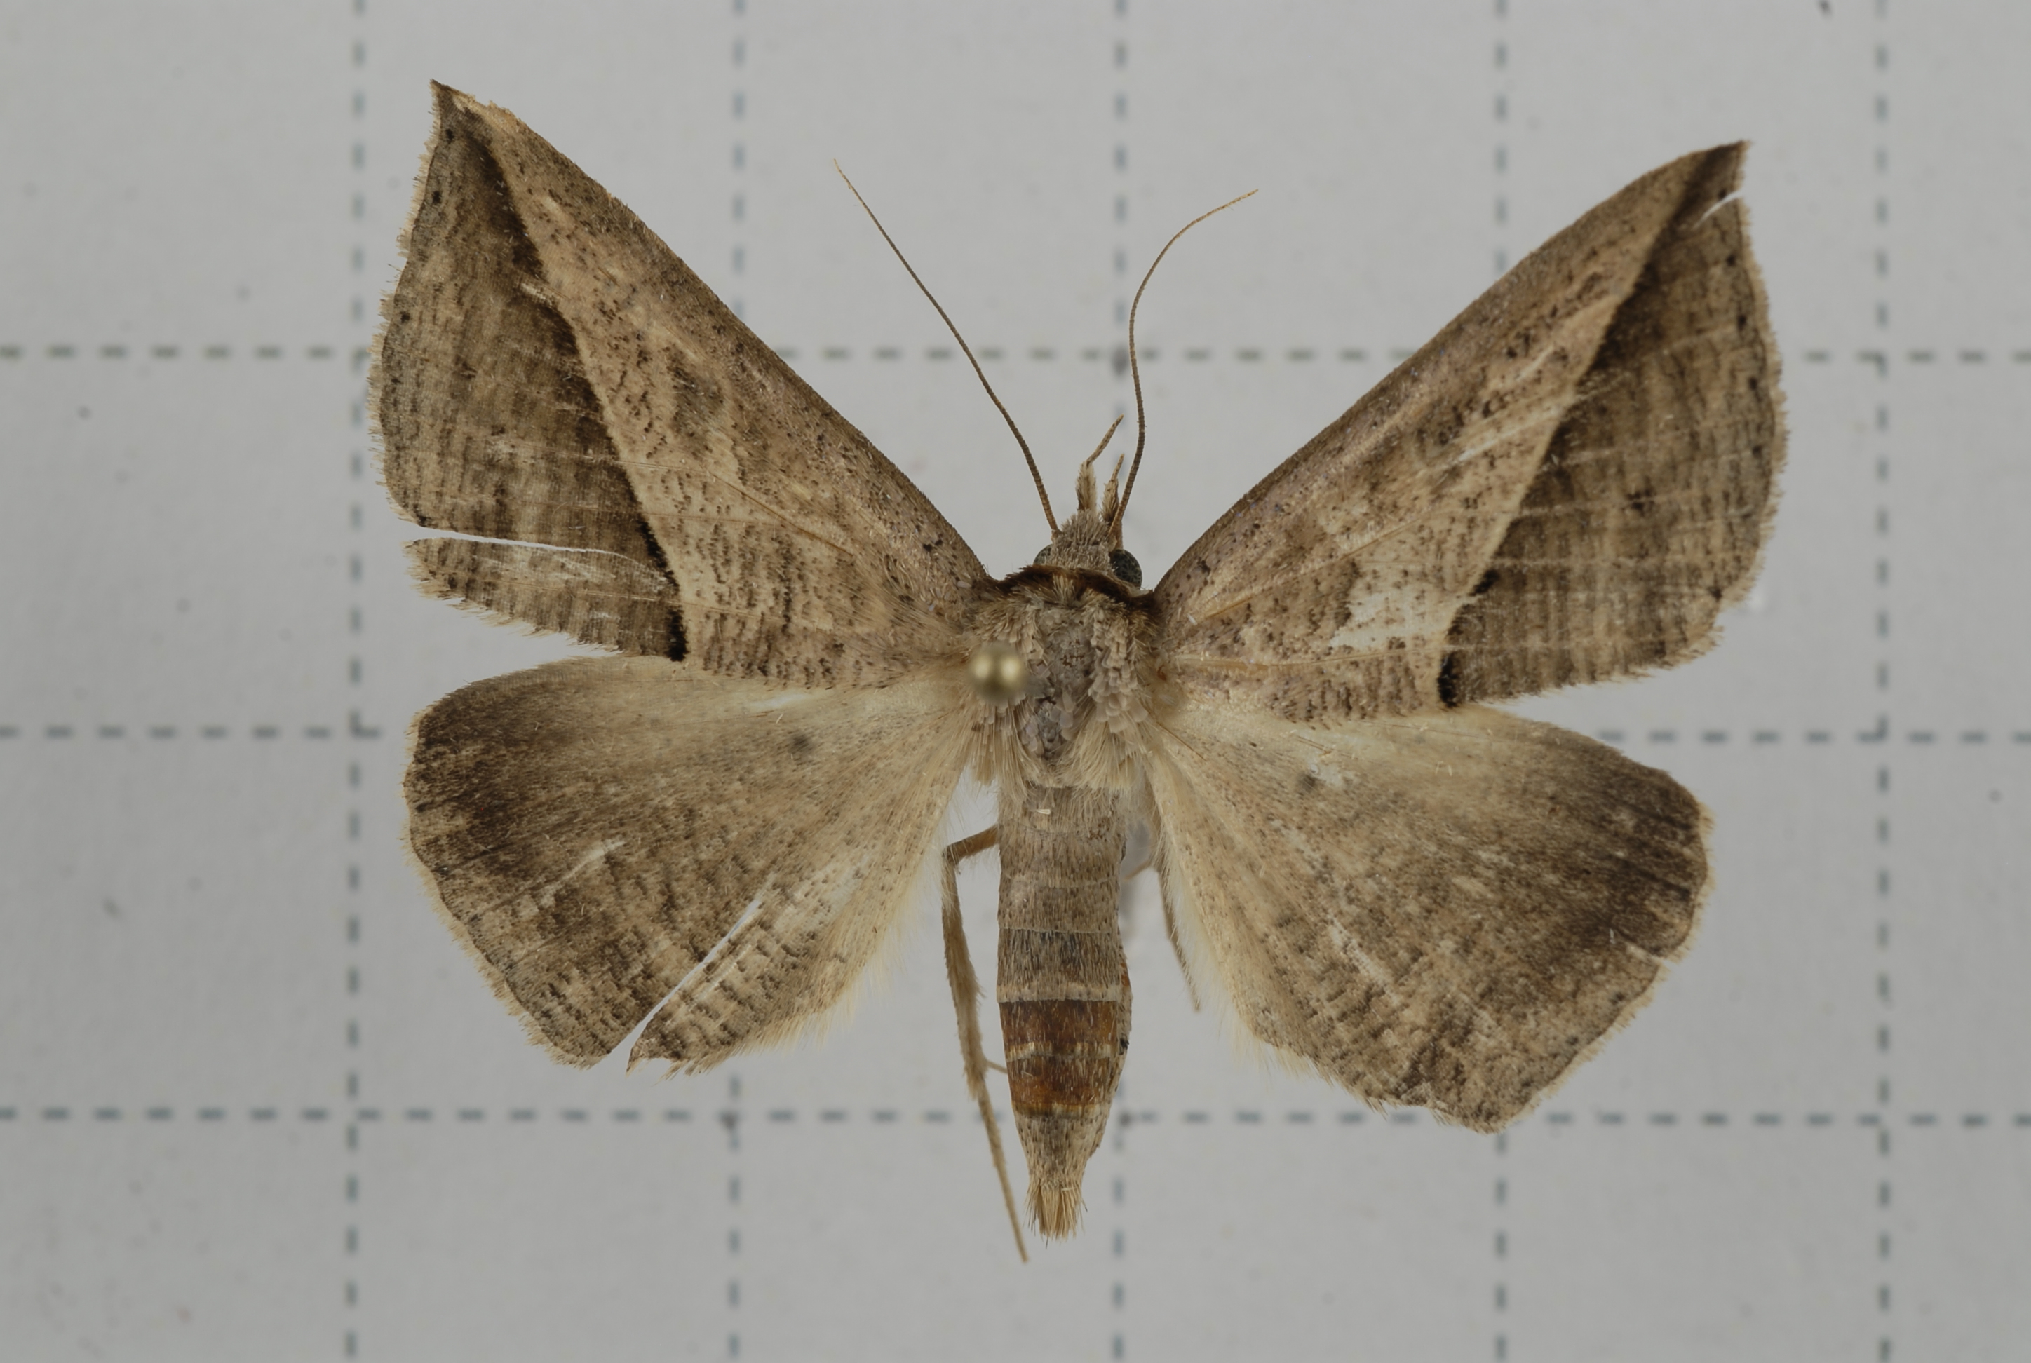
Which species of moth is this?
Dierna strigata
